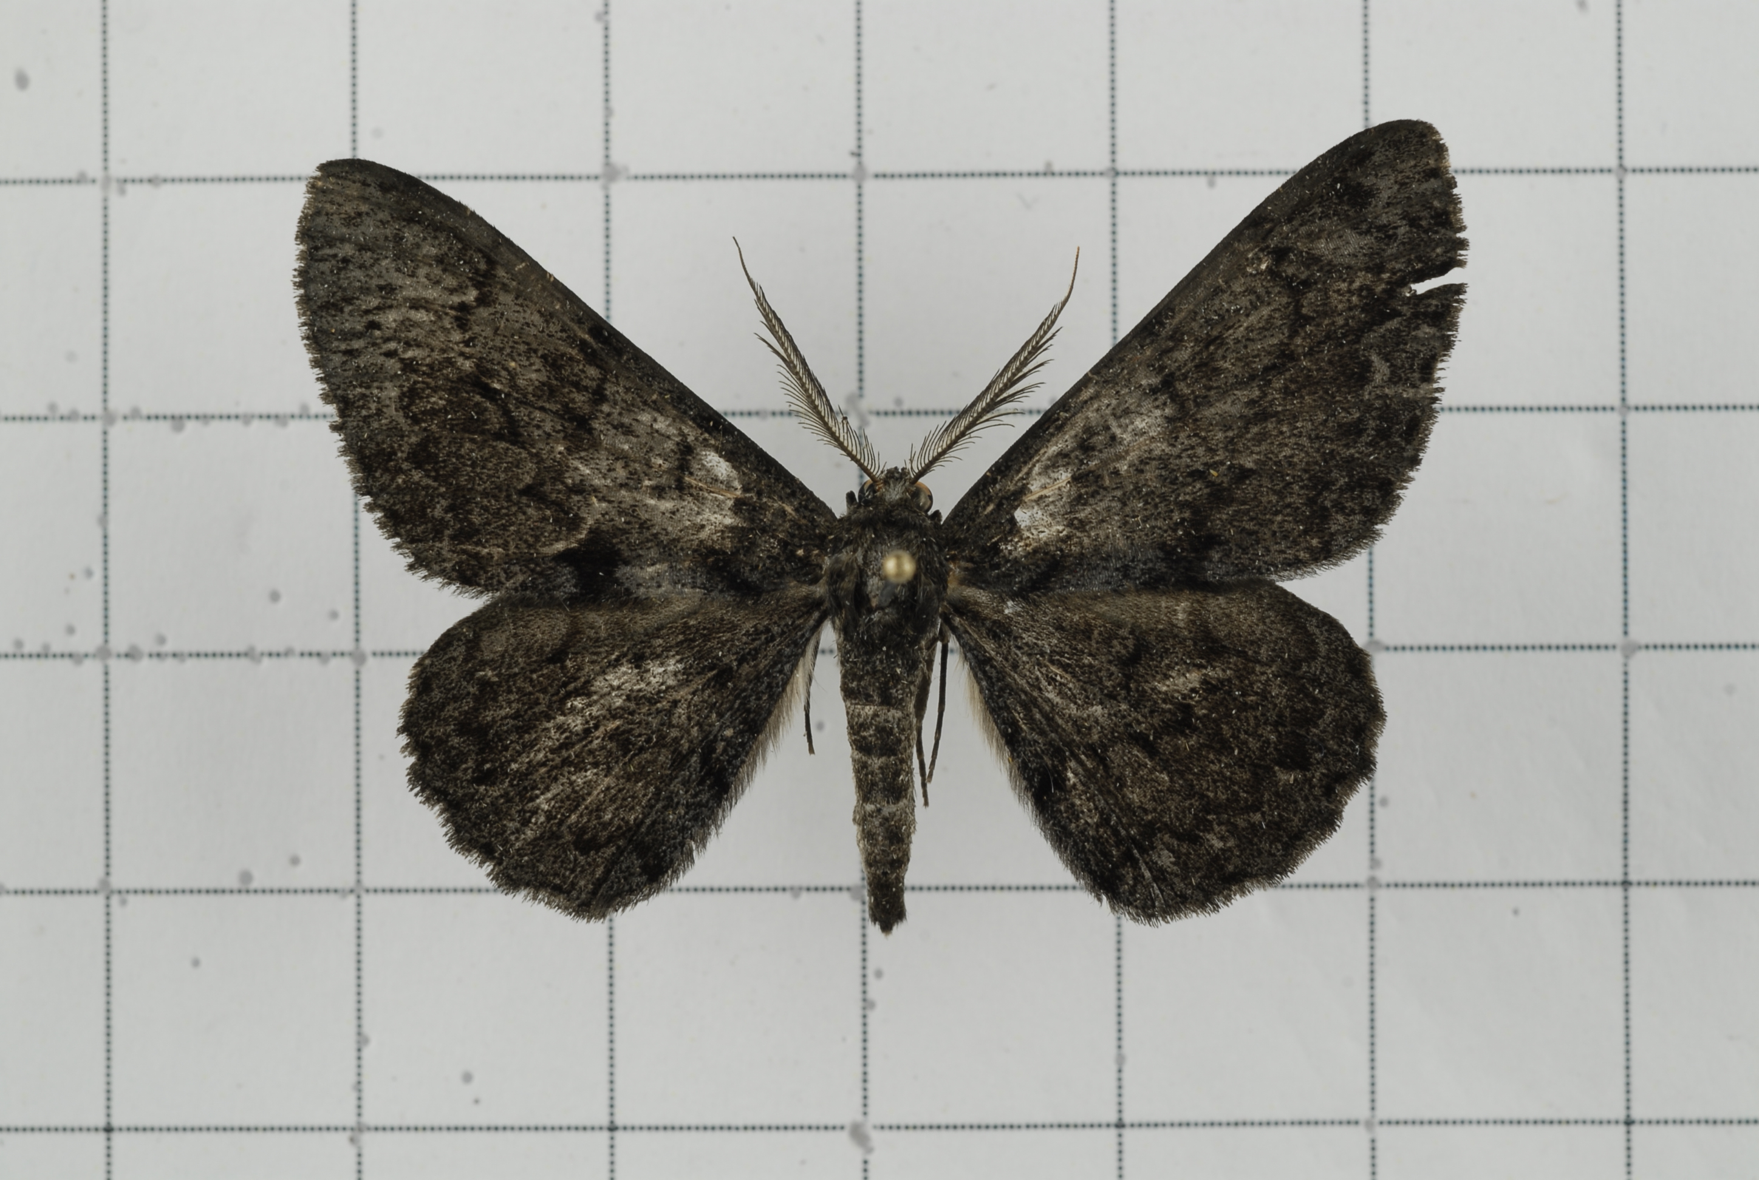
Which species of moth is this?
Hypomecis roboraria amplaria
